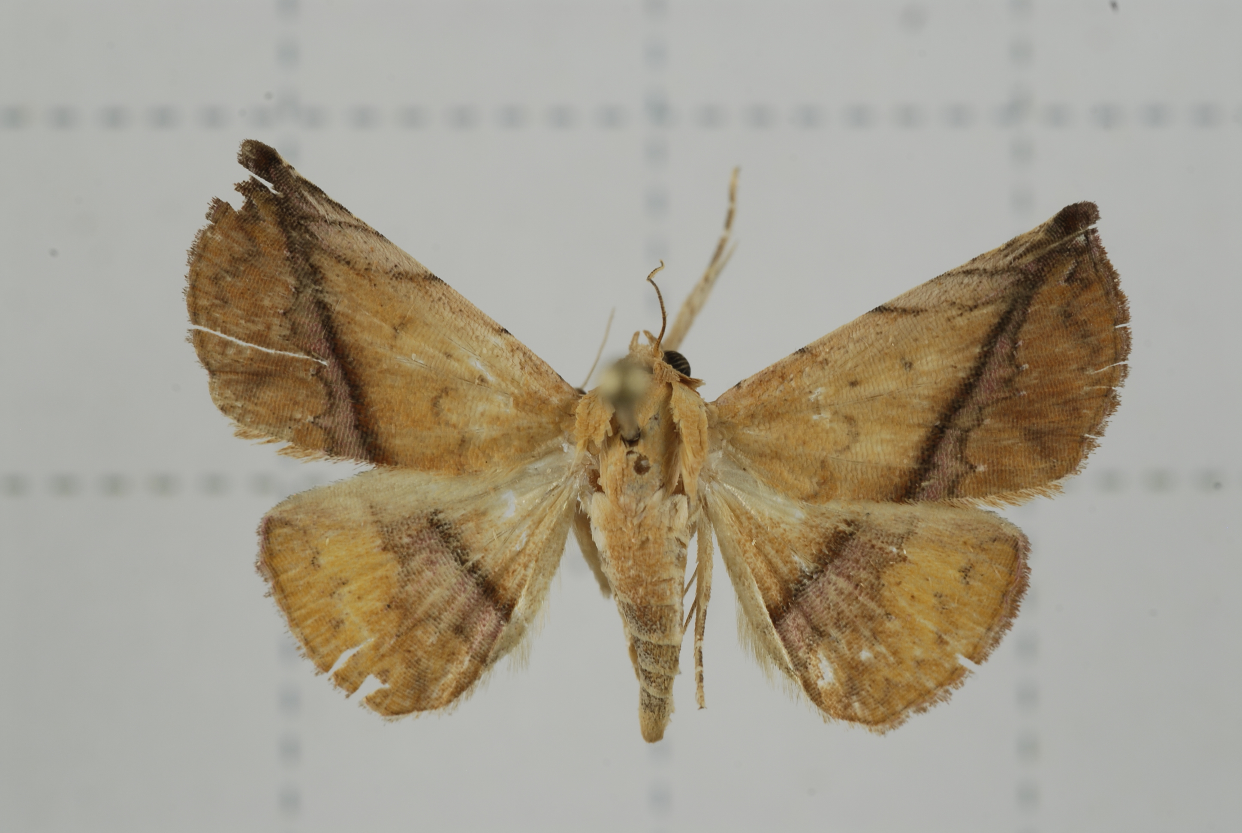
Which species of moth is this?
Eublemma quadrapex
